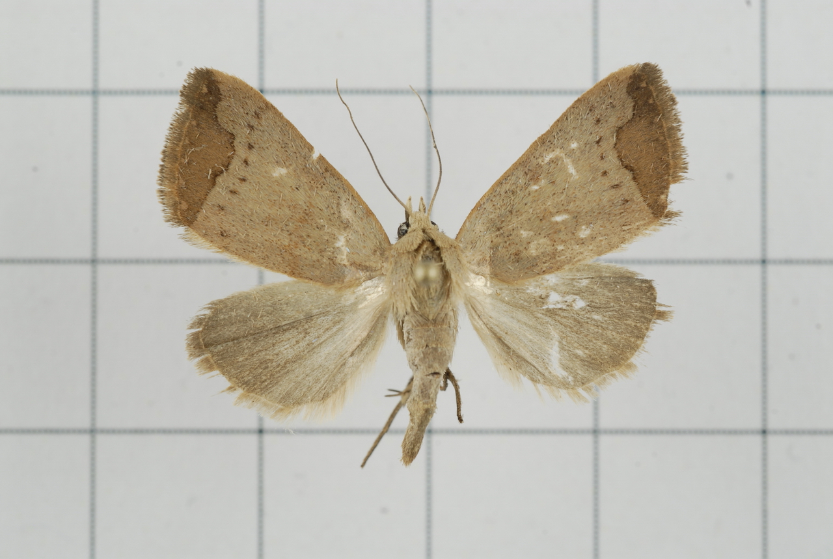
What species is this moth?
Bocula diffisa
